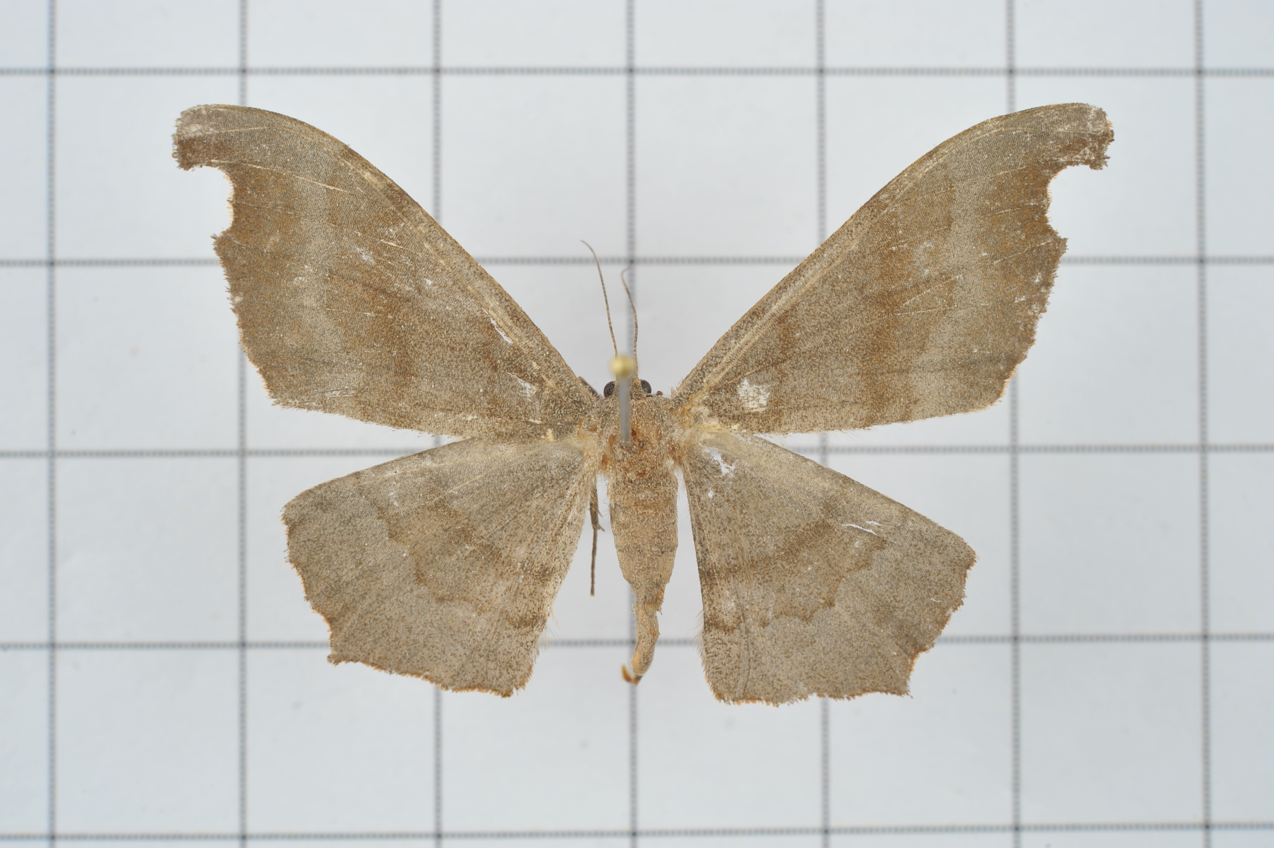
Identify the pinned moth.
Hyposidra talaca talaca
